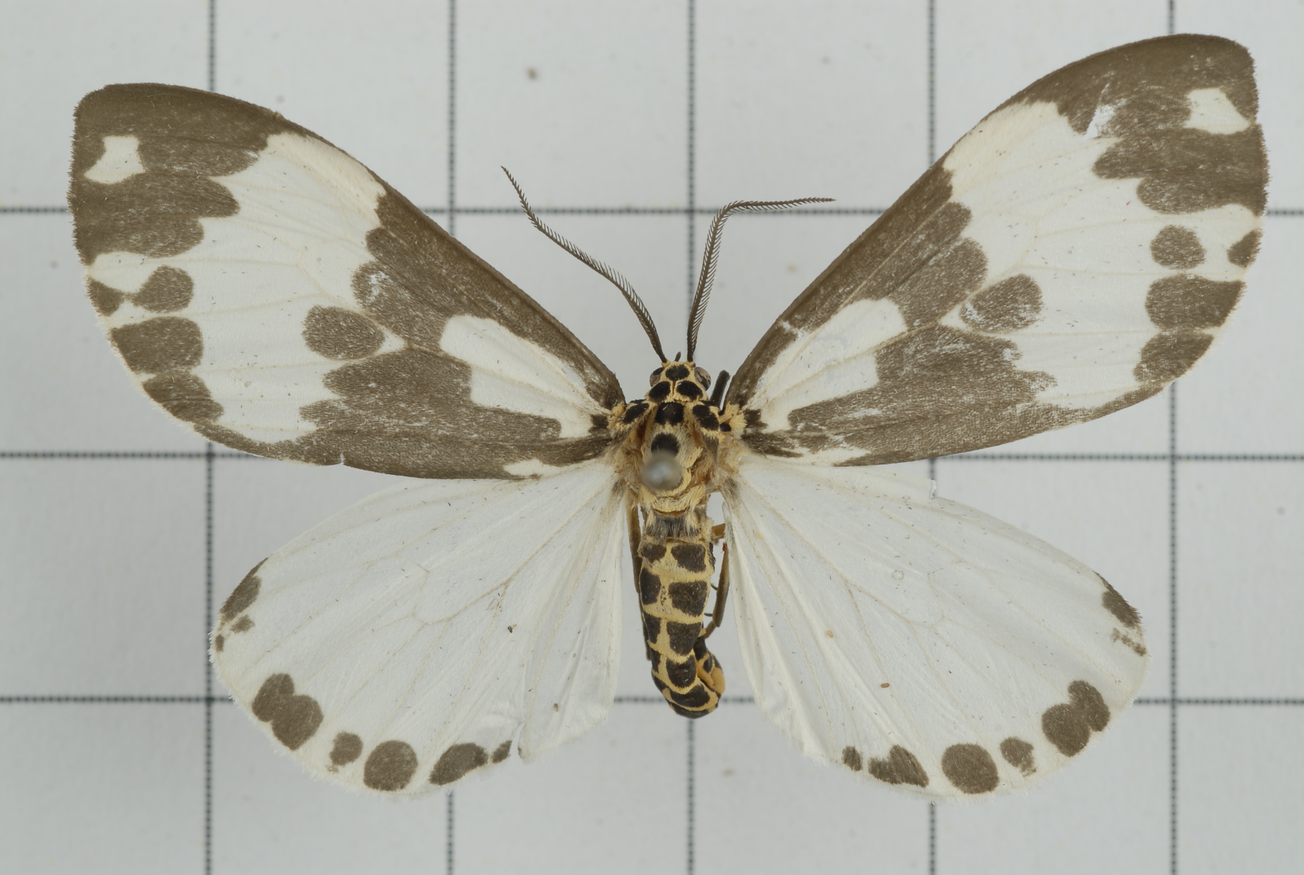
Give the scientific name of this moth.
Nyctemera carissima formosana
